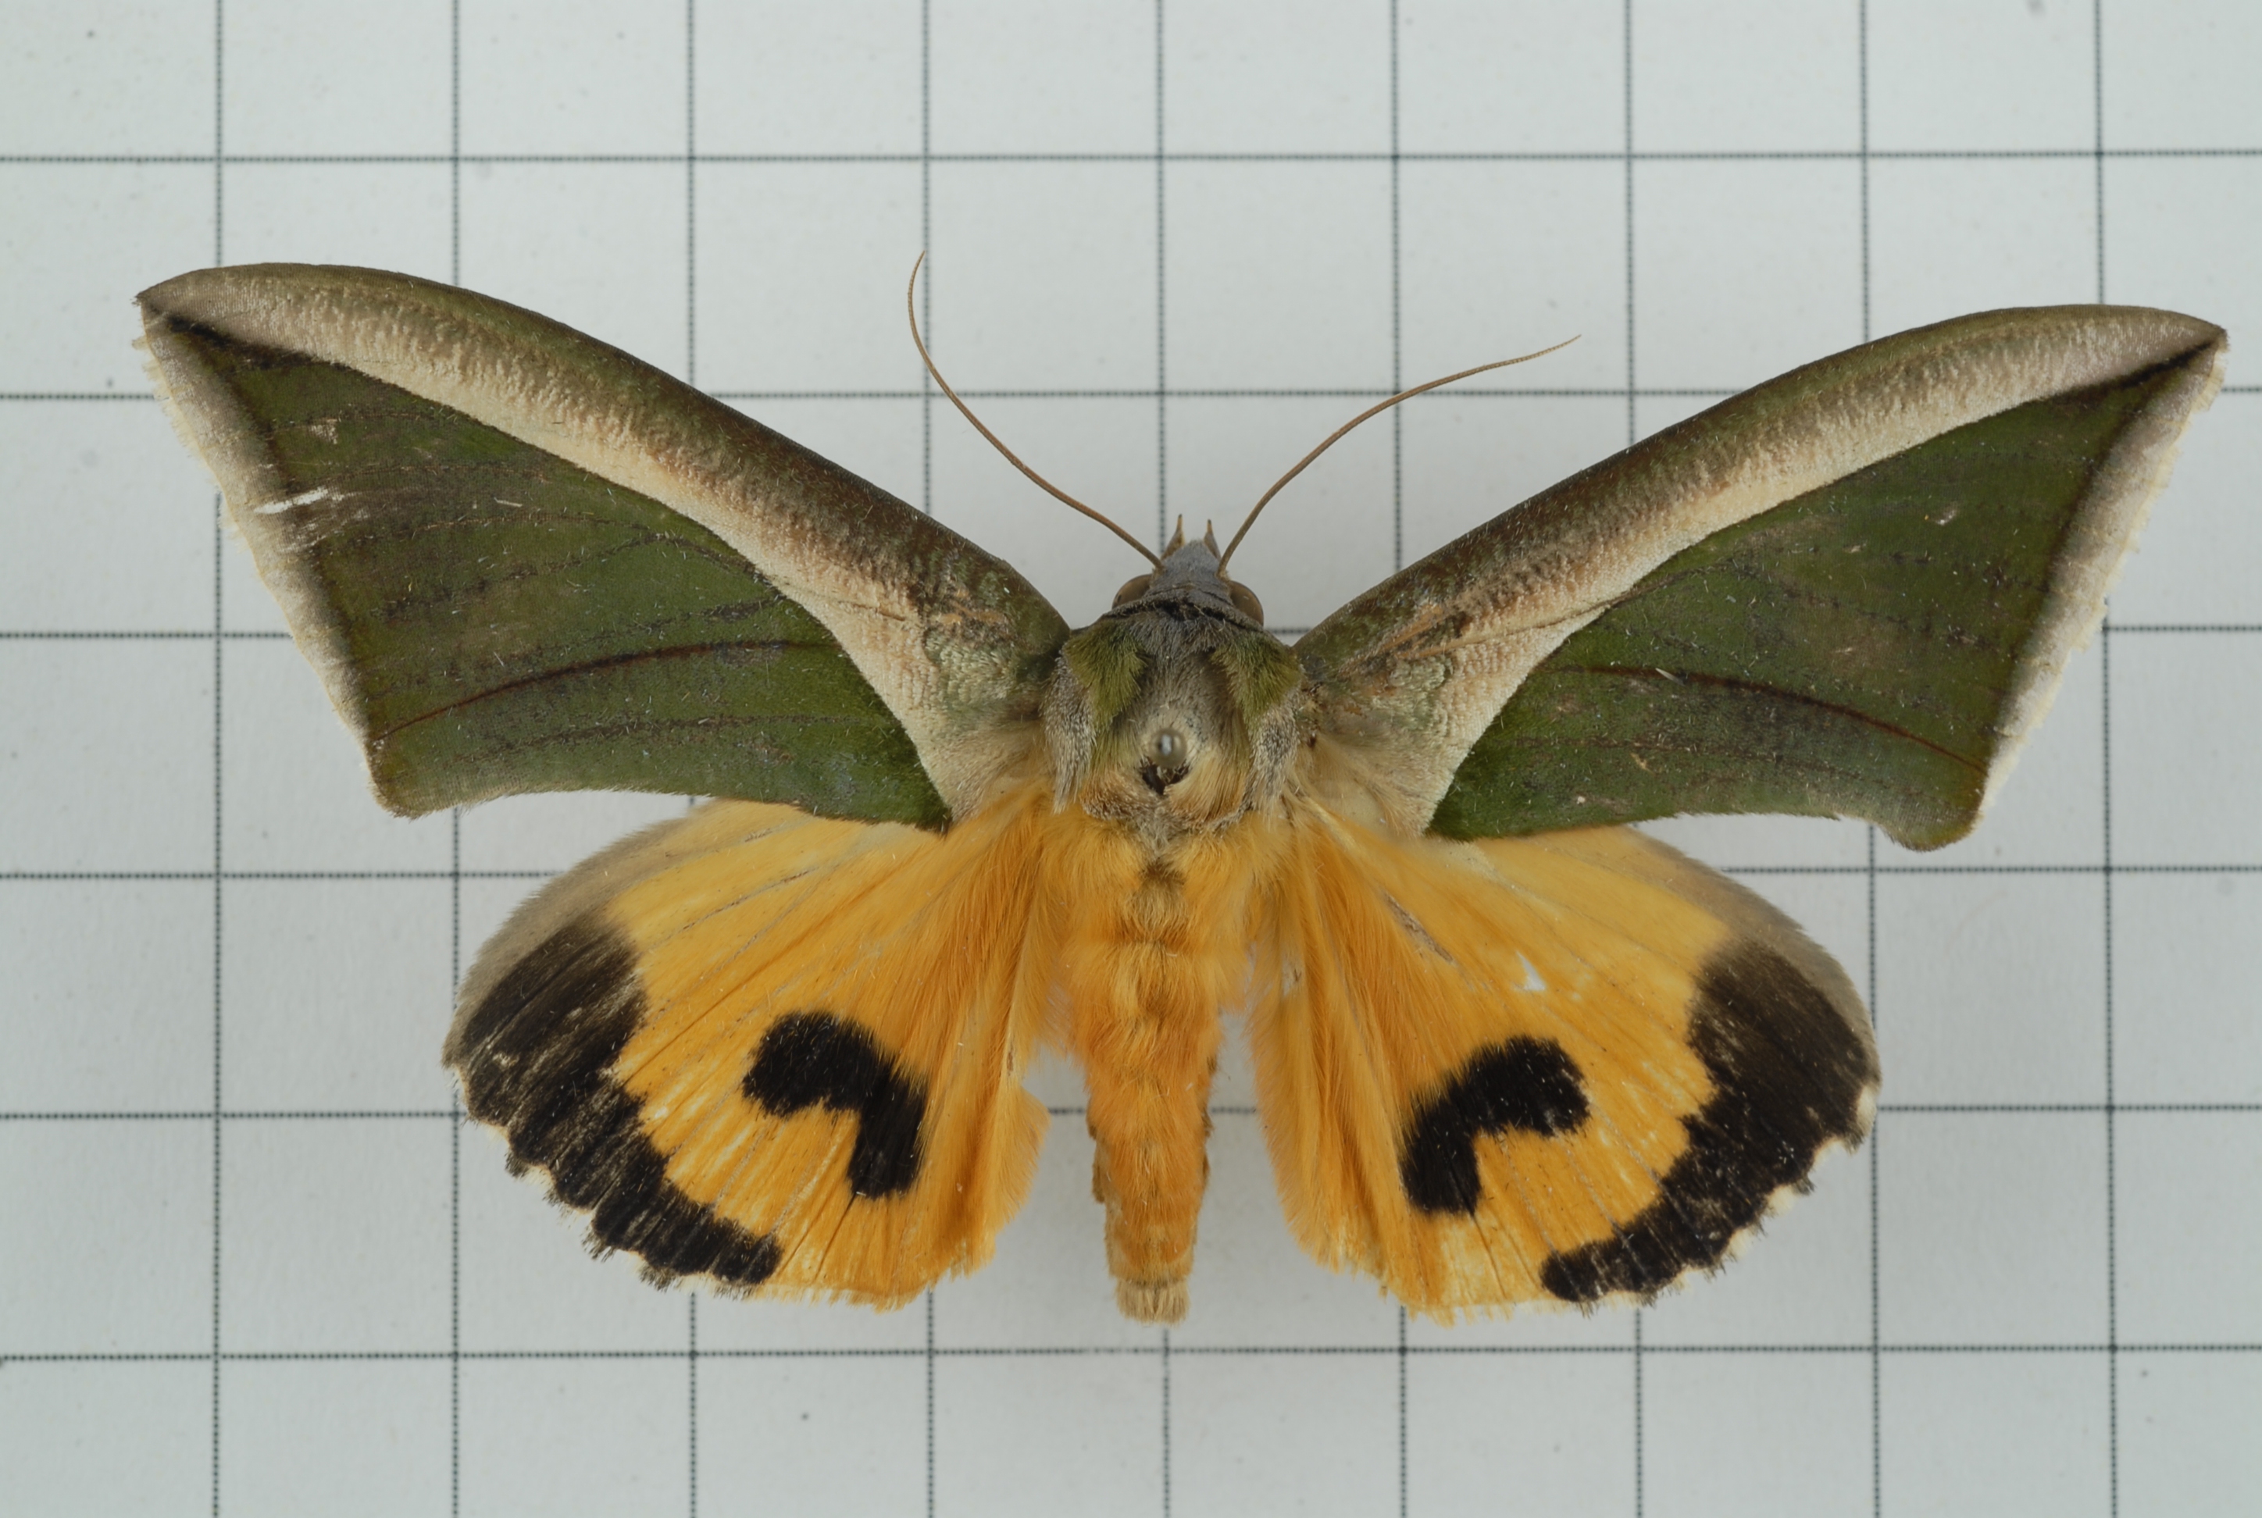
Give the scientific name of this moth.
Eudocima salaminia
